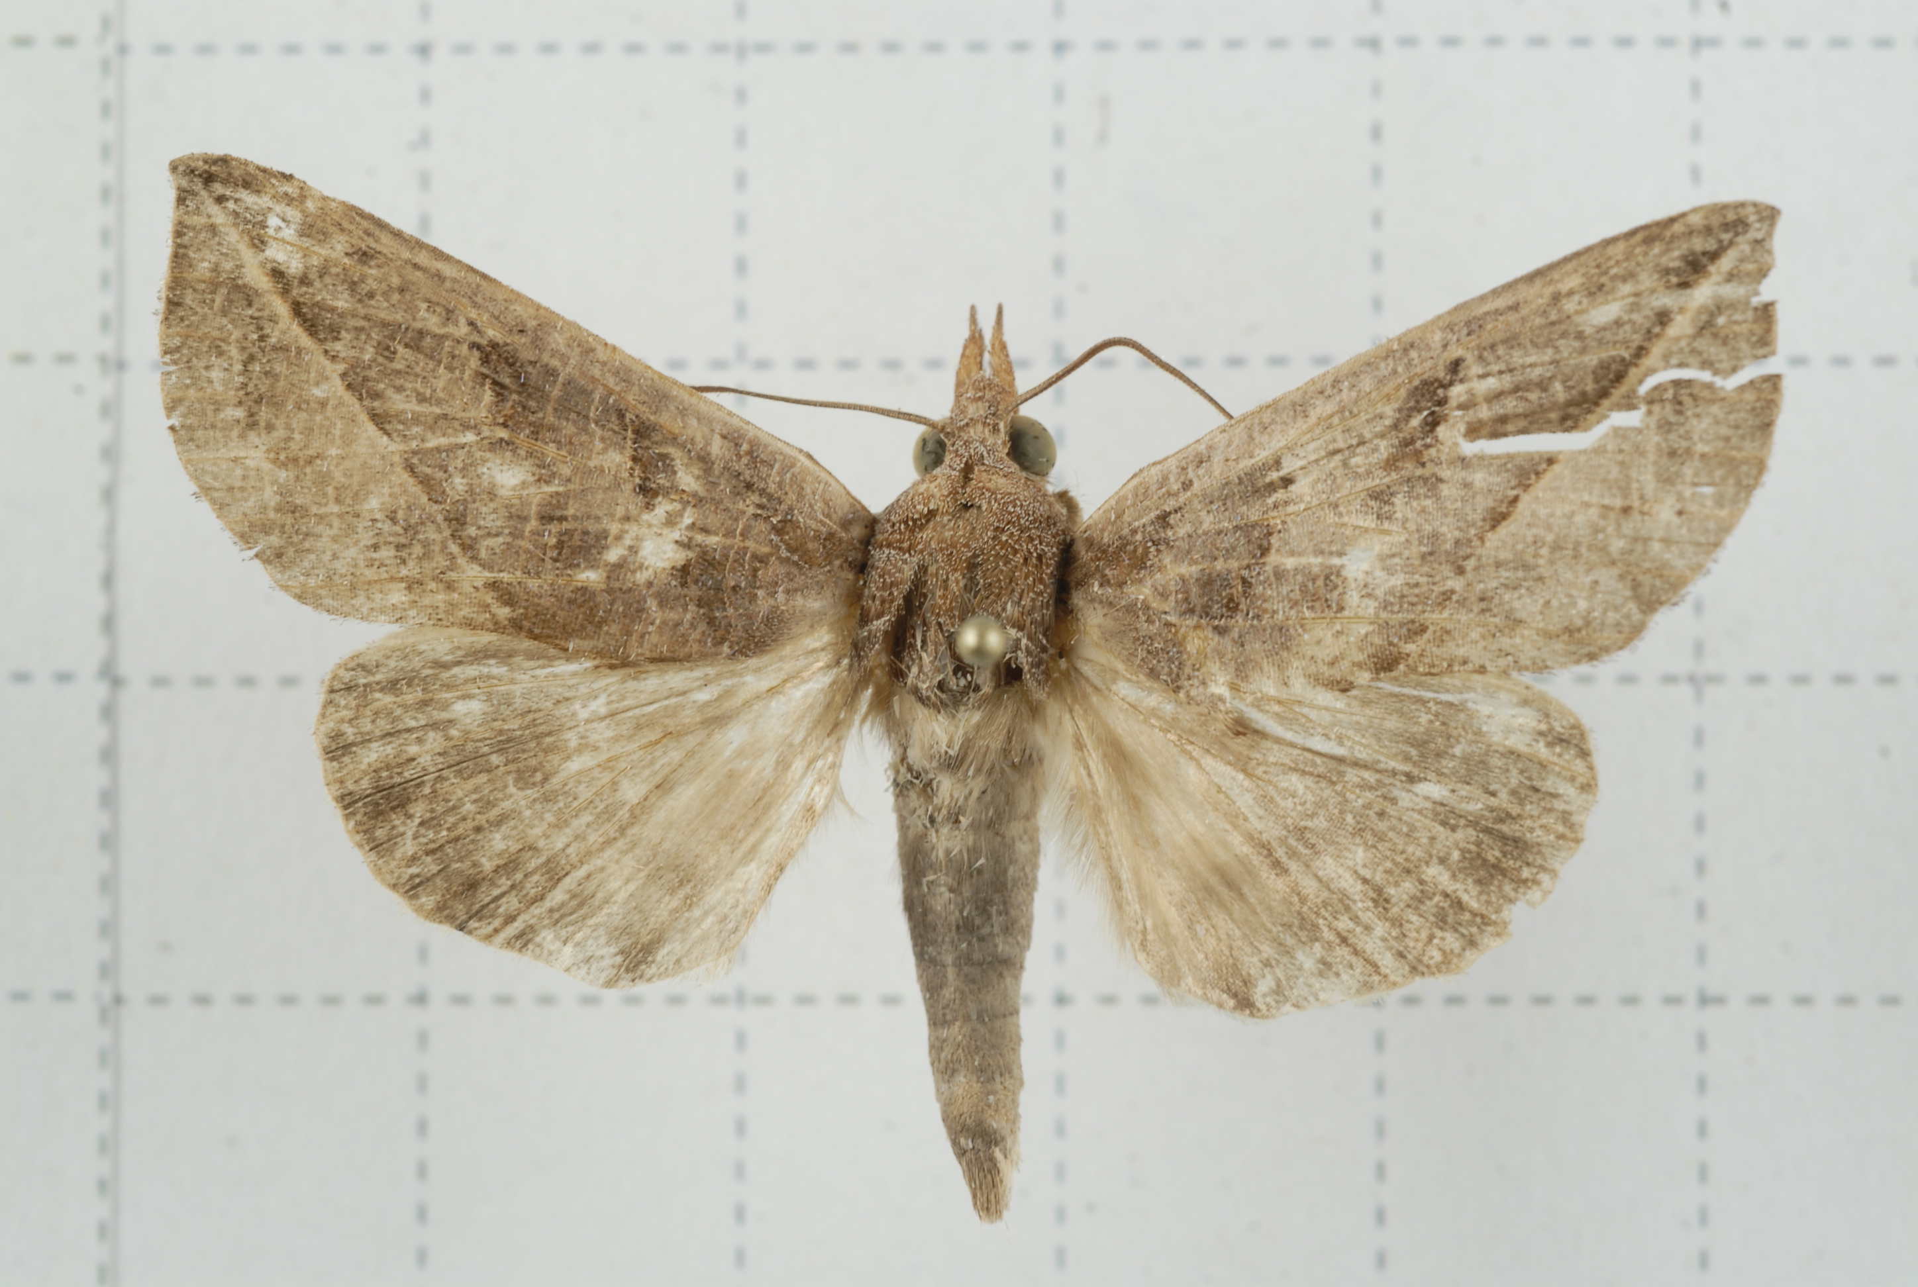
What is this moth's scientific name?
Calyptra orthograpta
